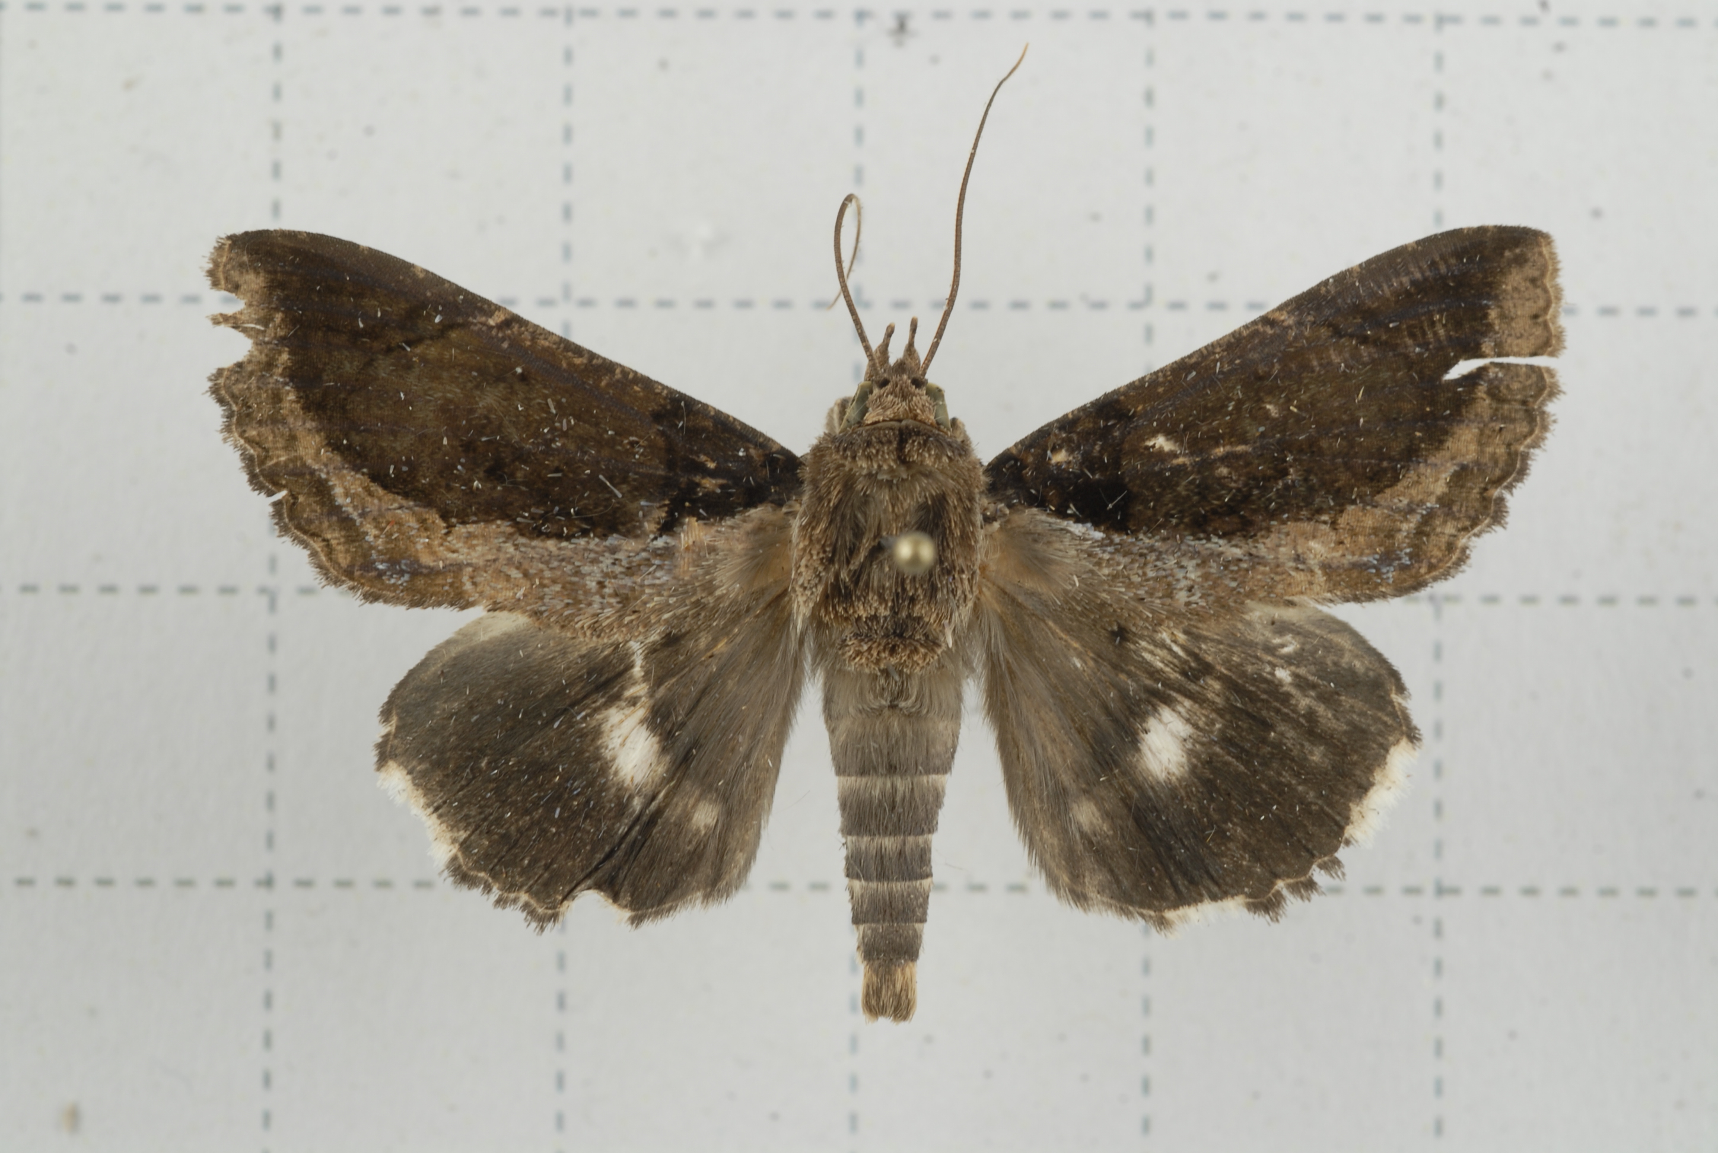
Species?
Ercheia cyllaria
